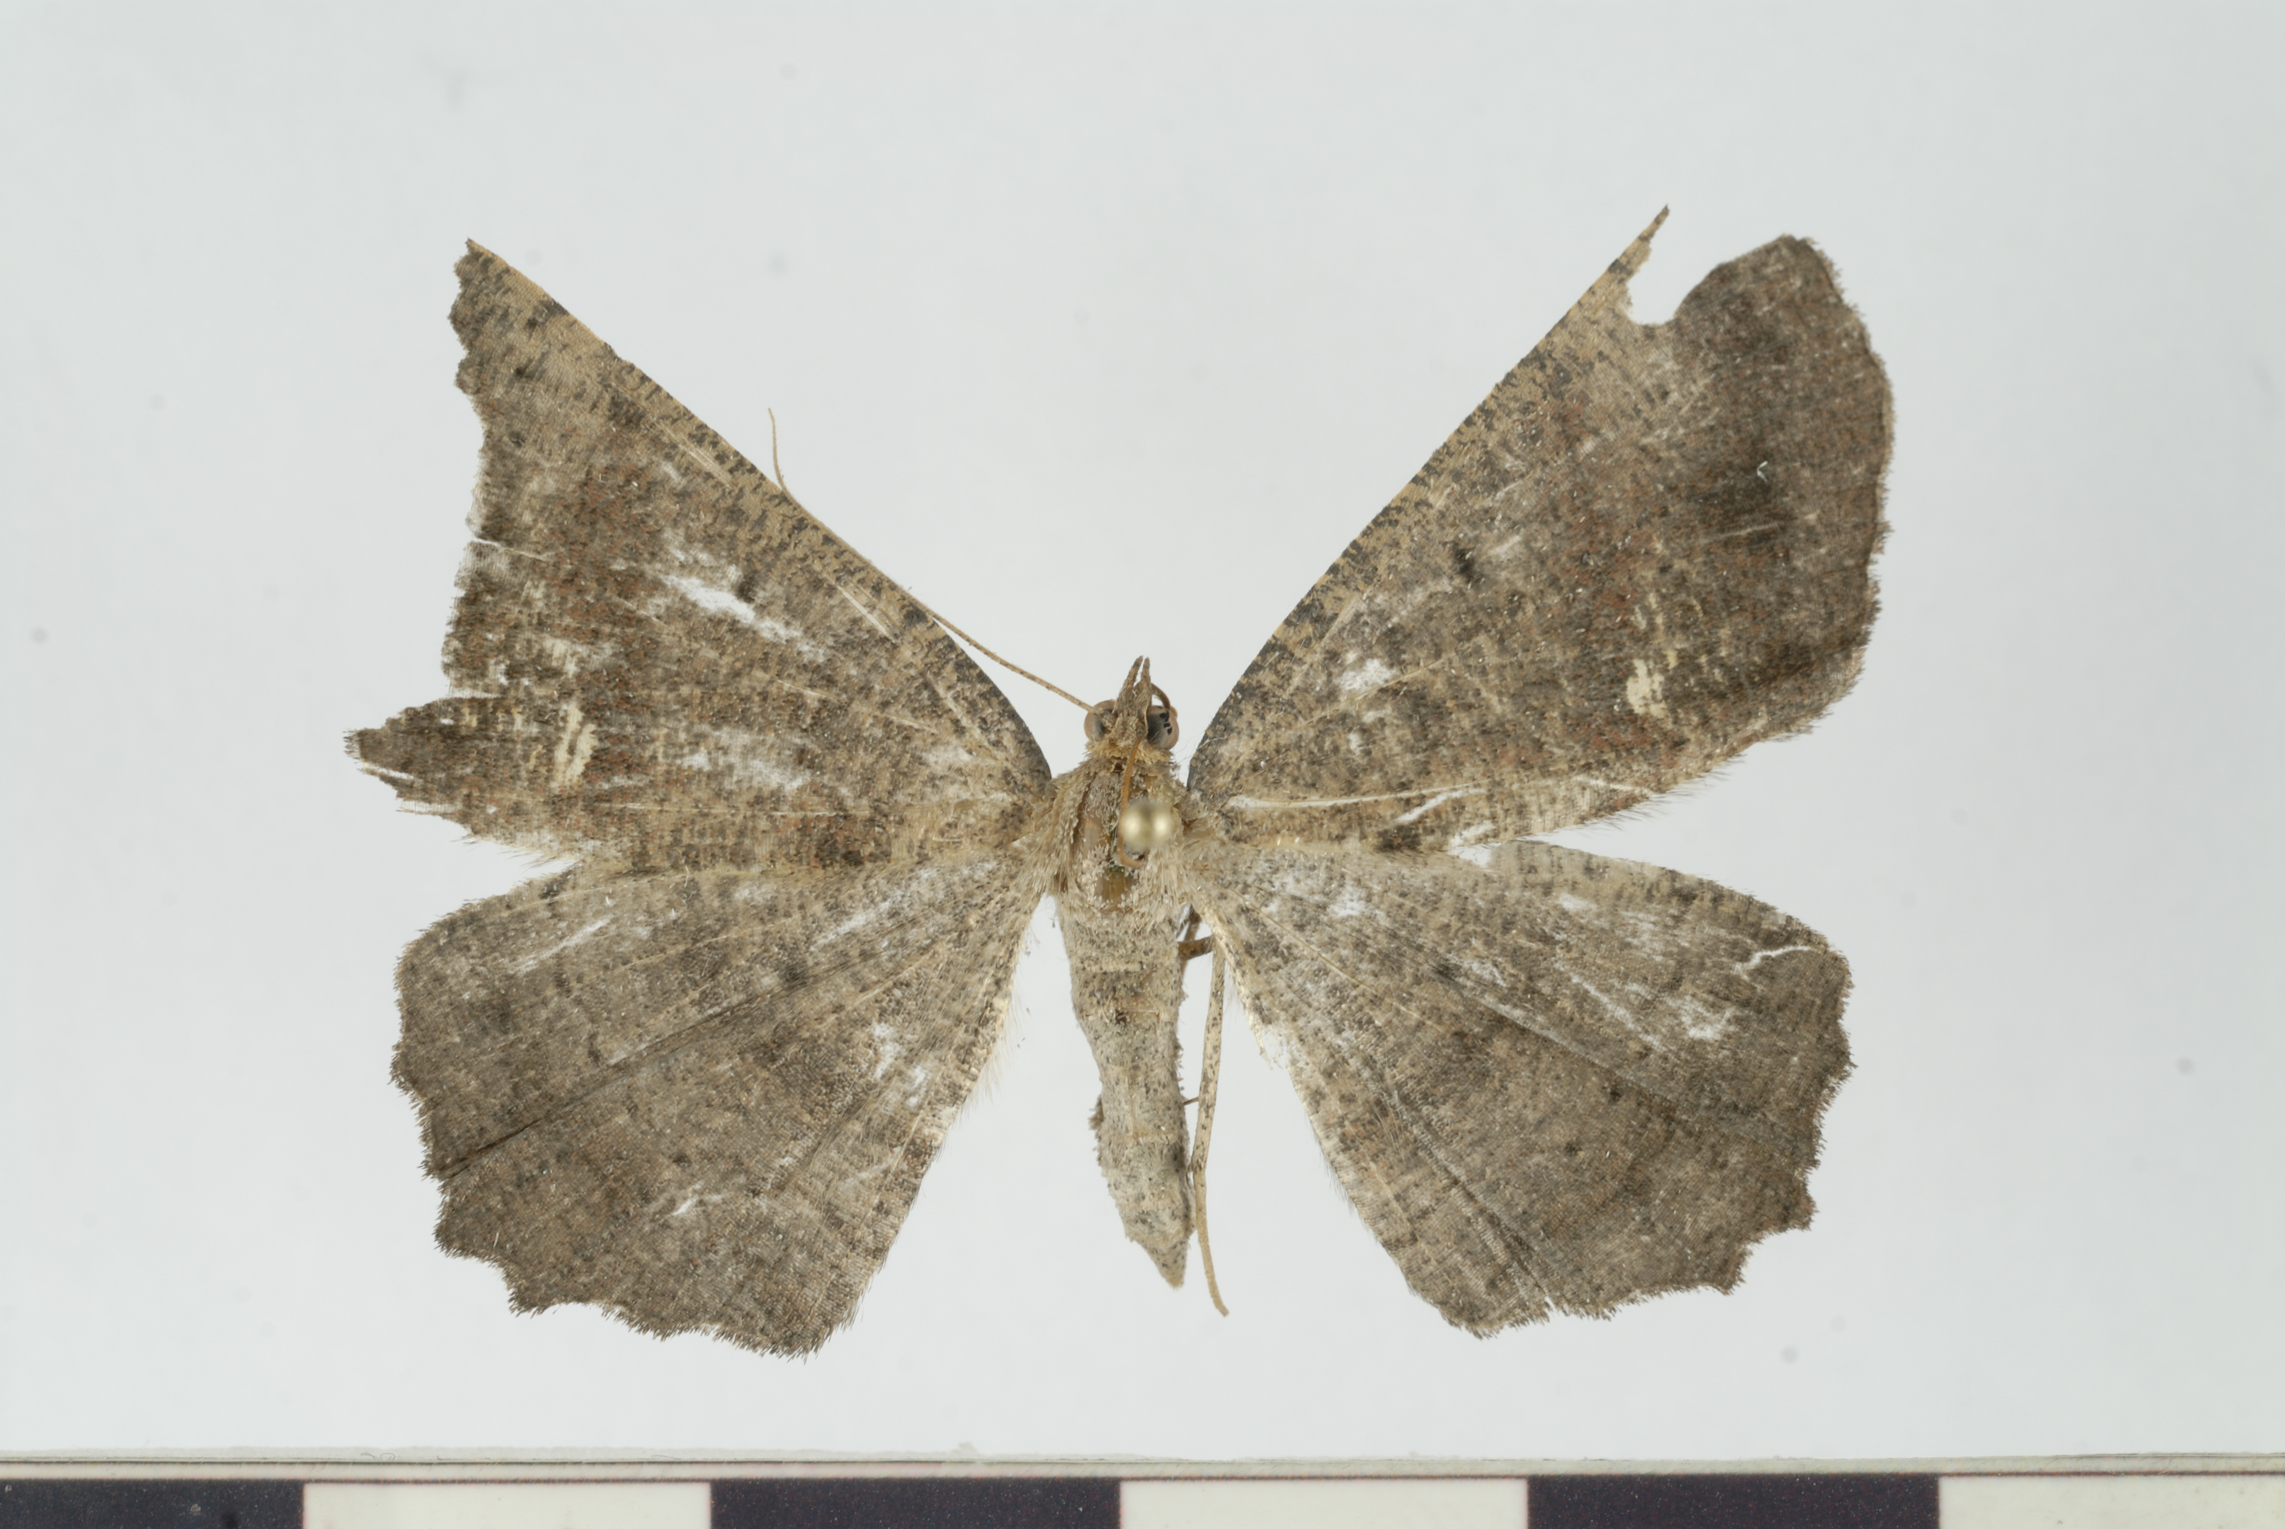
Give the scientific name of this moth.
Xerodes contiguaria
